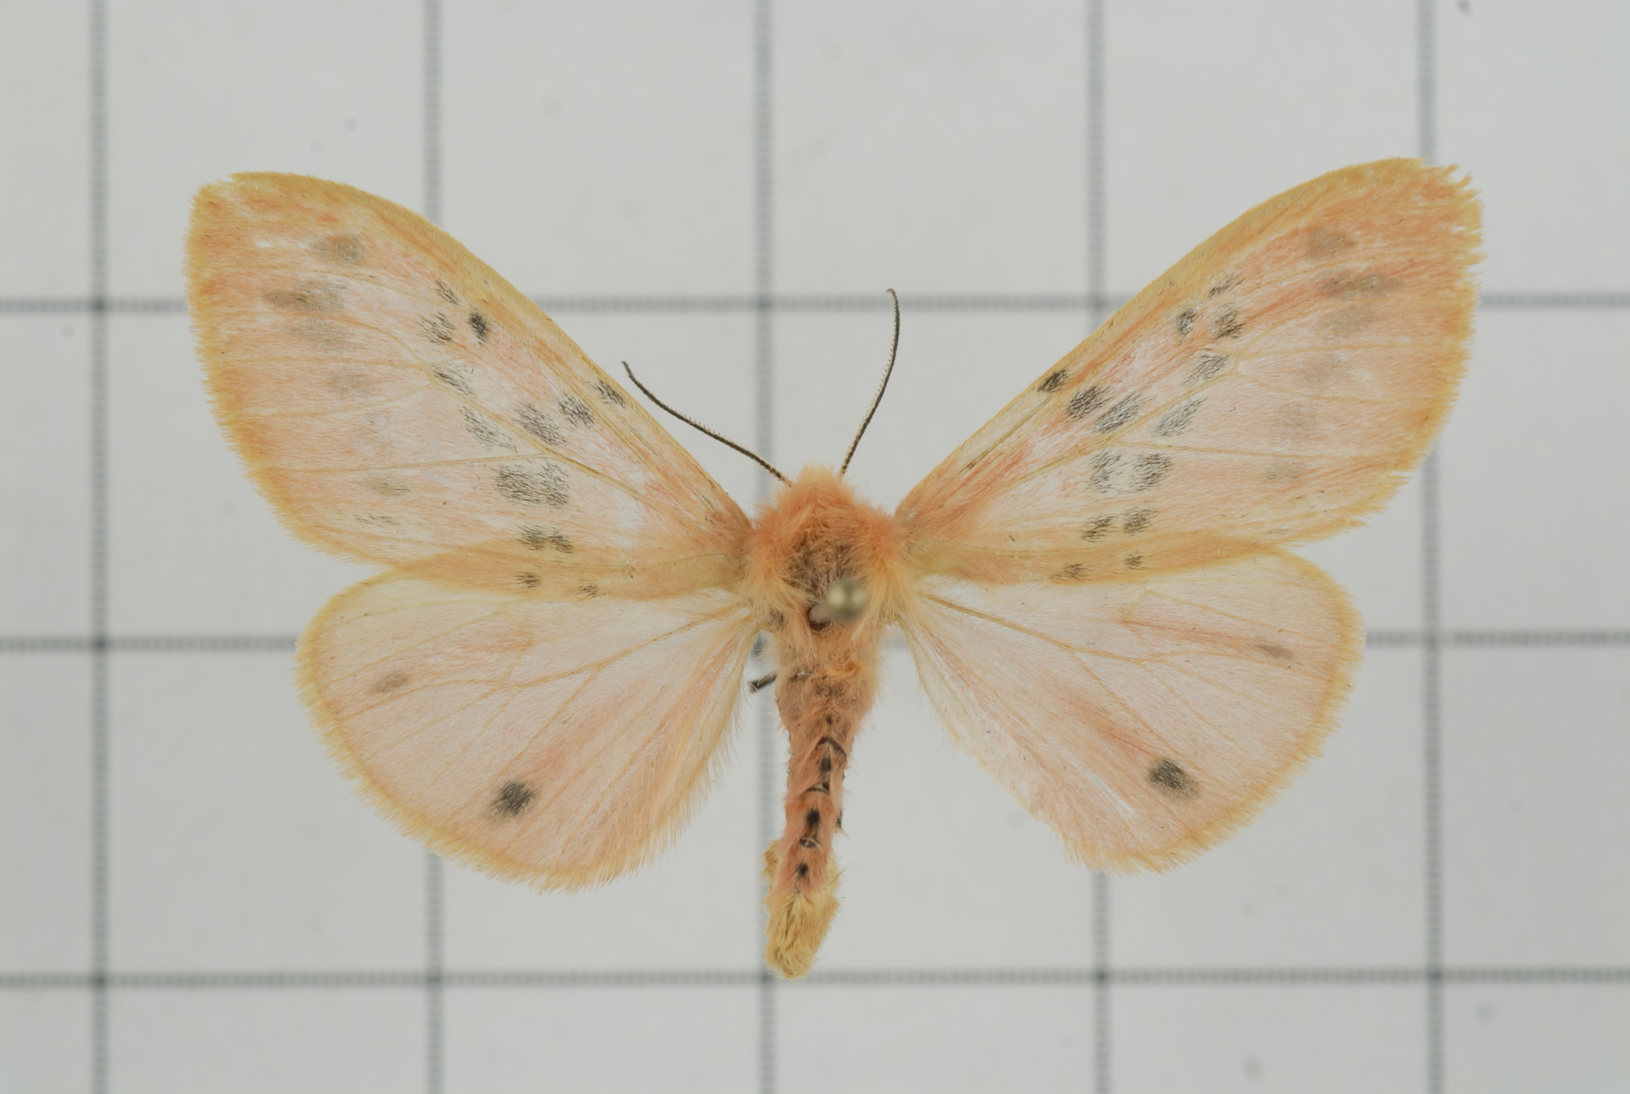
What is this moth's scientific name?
Lemyra alikangensis
